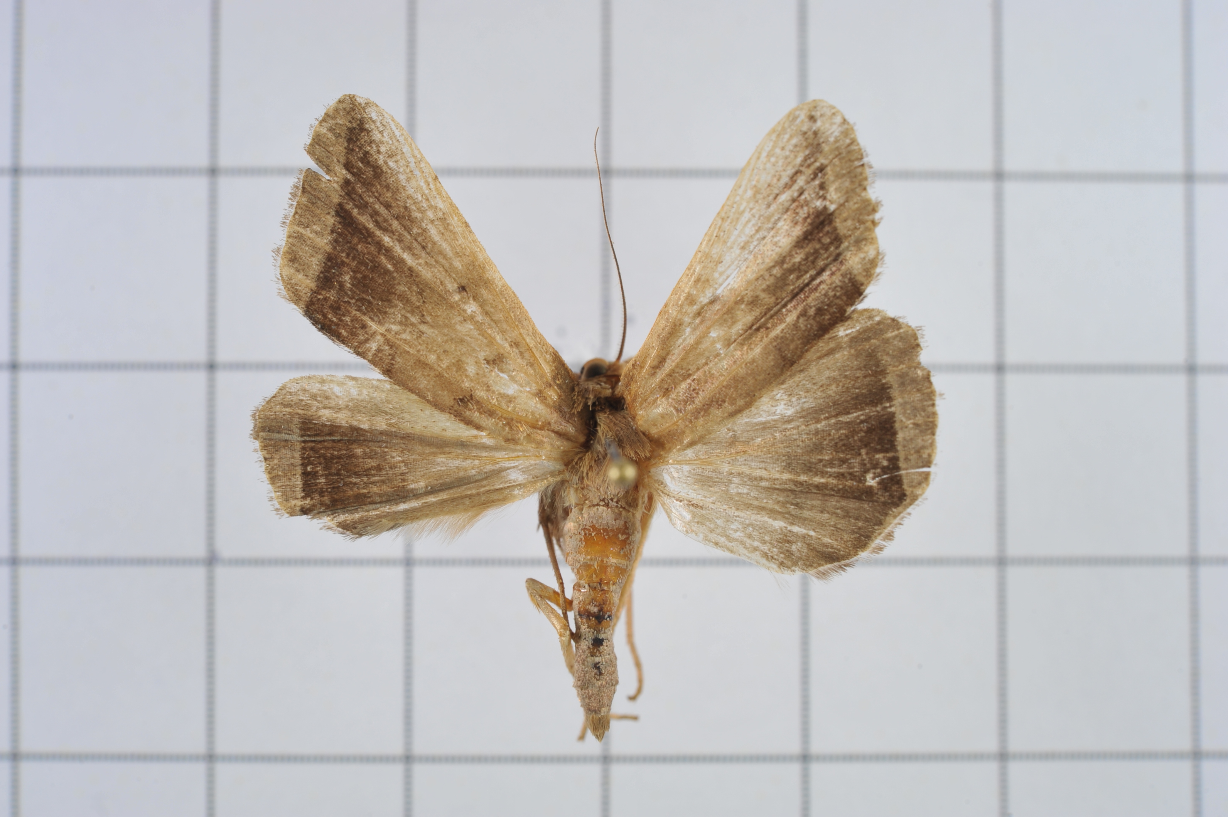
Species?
Simplicia bimarginata
